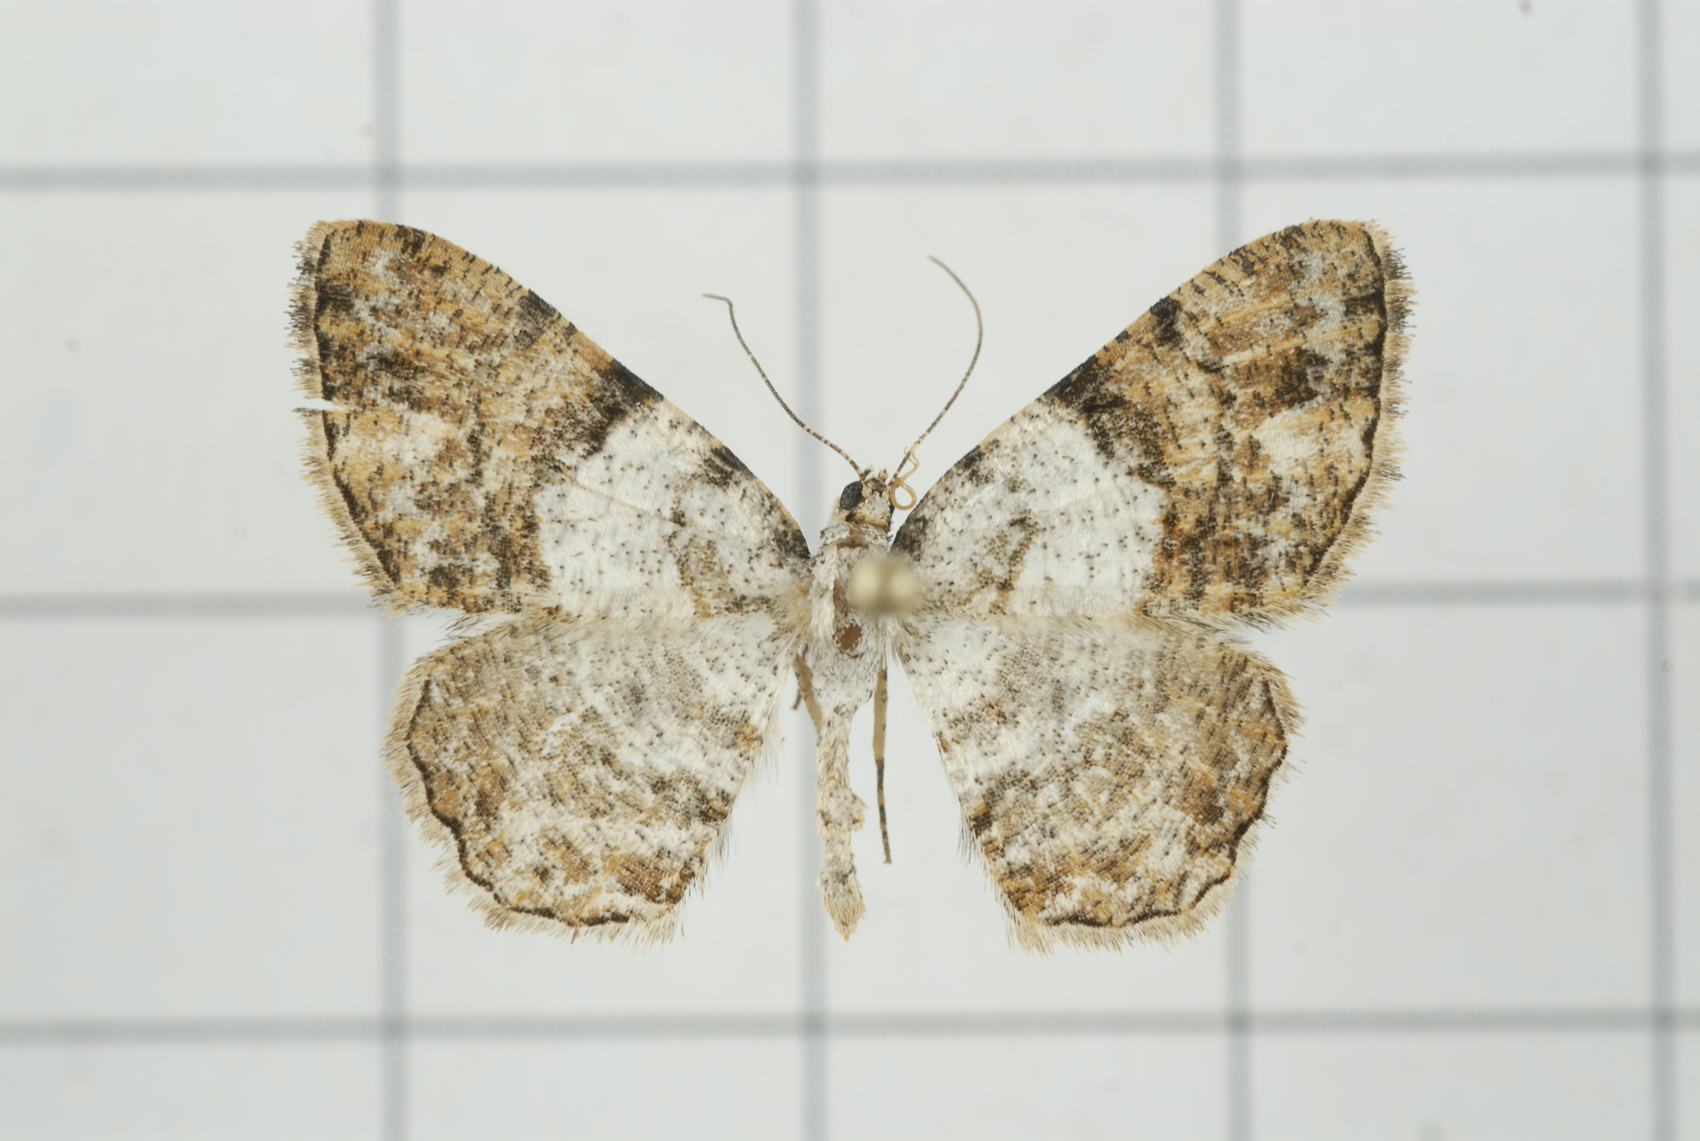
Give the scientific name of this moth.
Psilalcis albibasis
